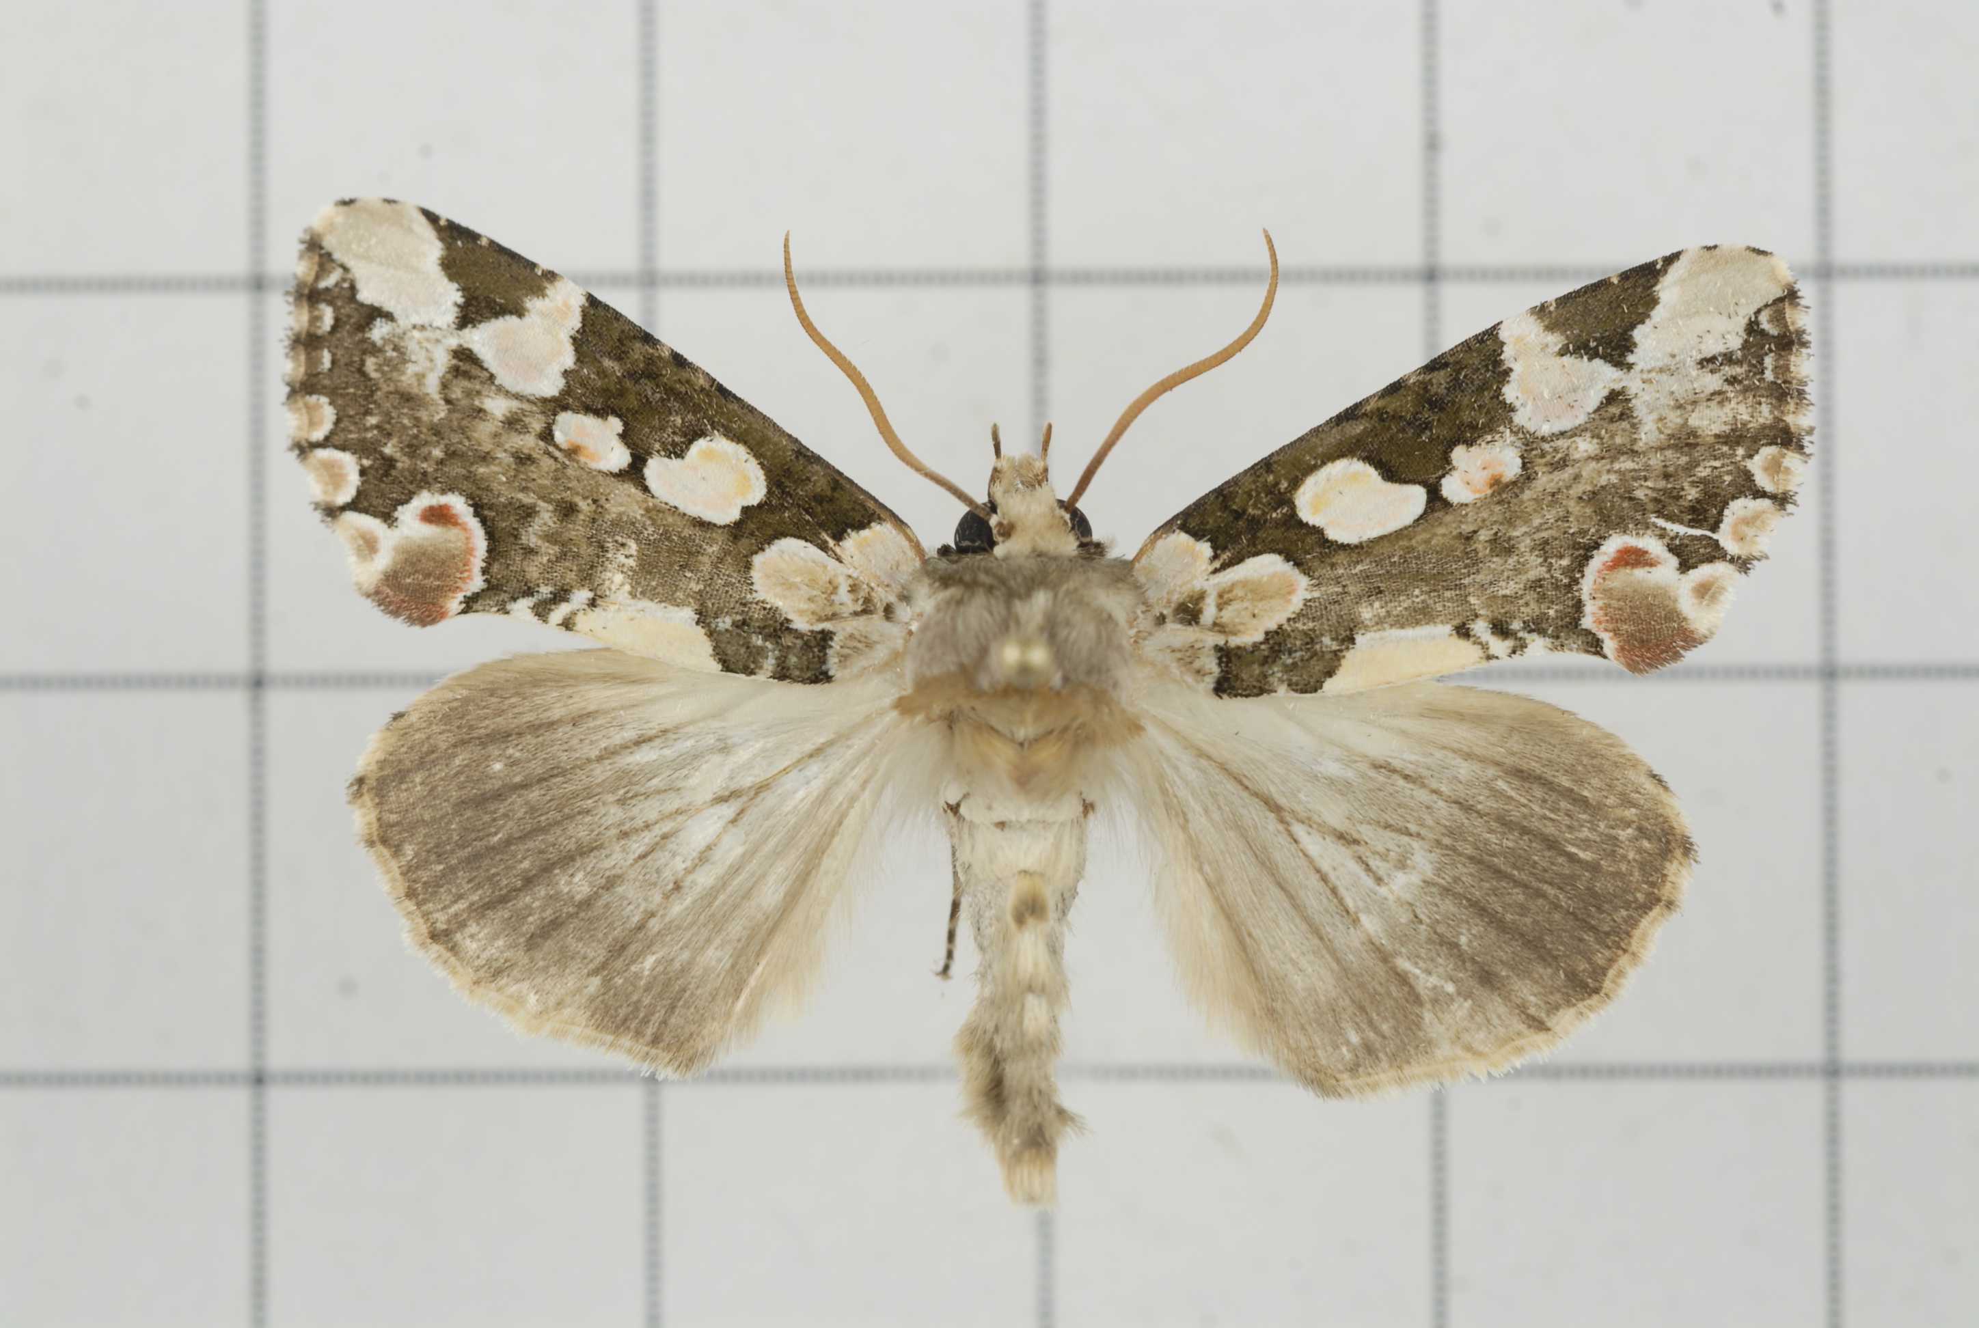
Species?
Horithyatira decorata takamukui
